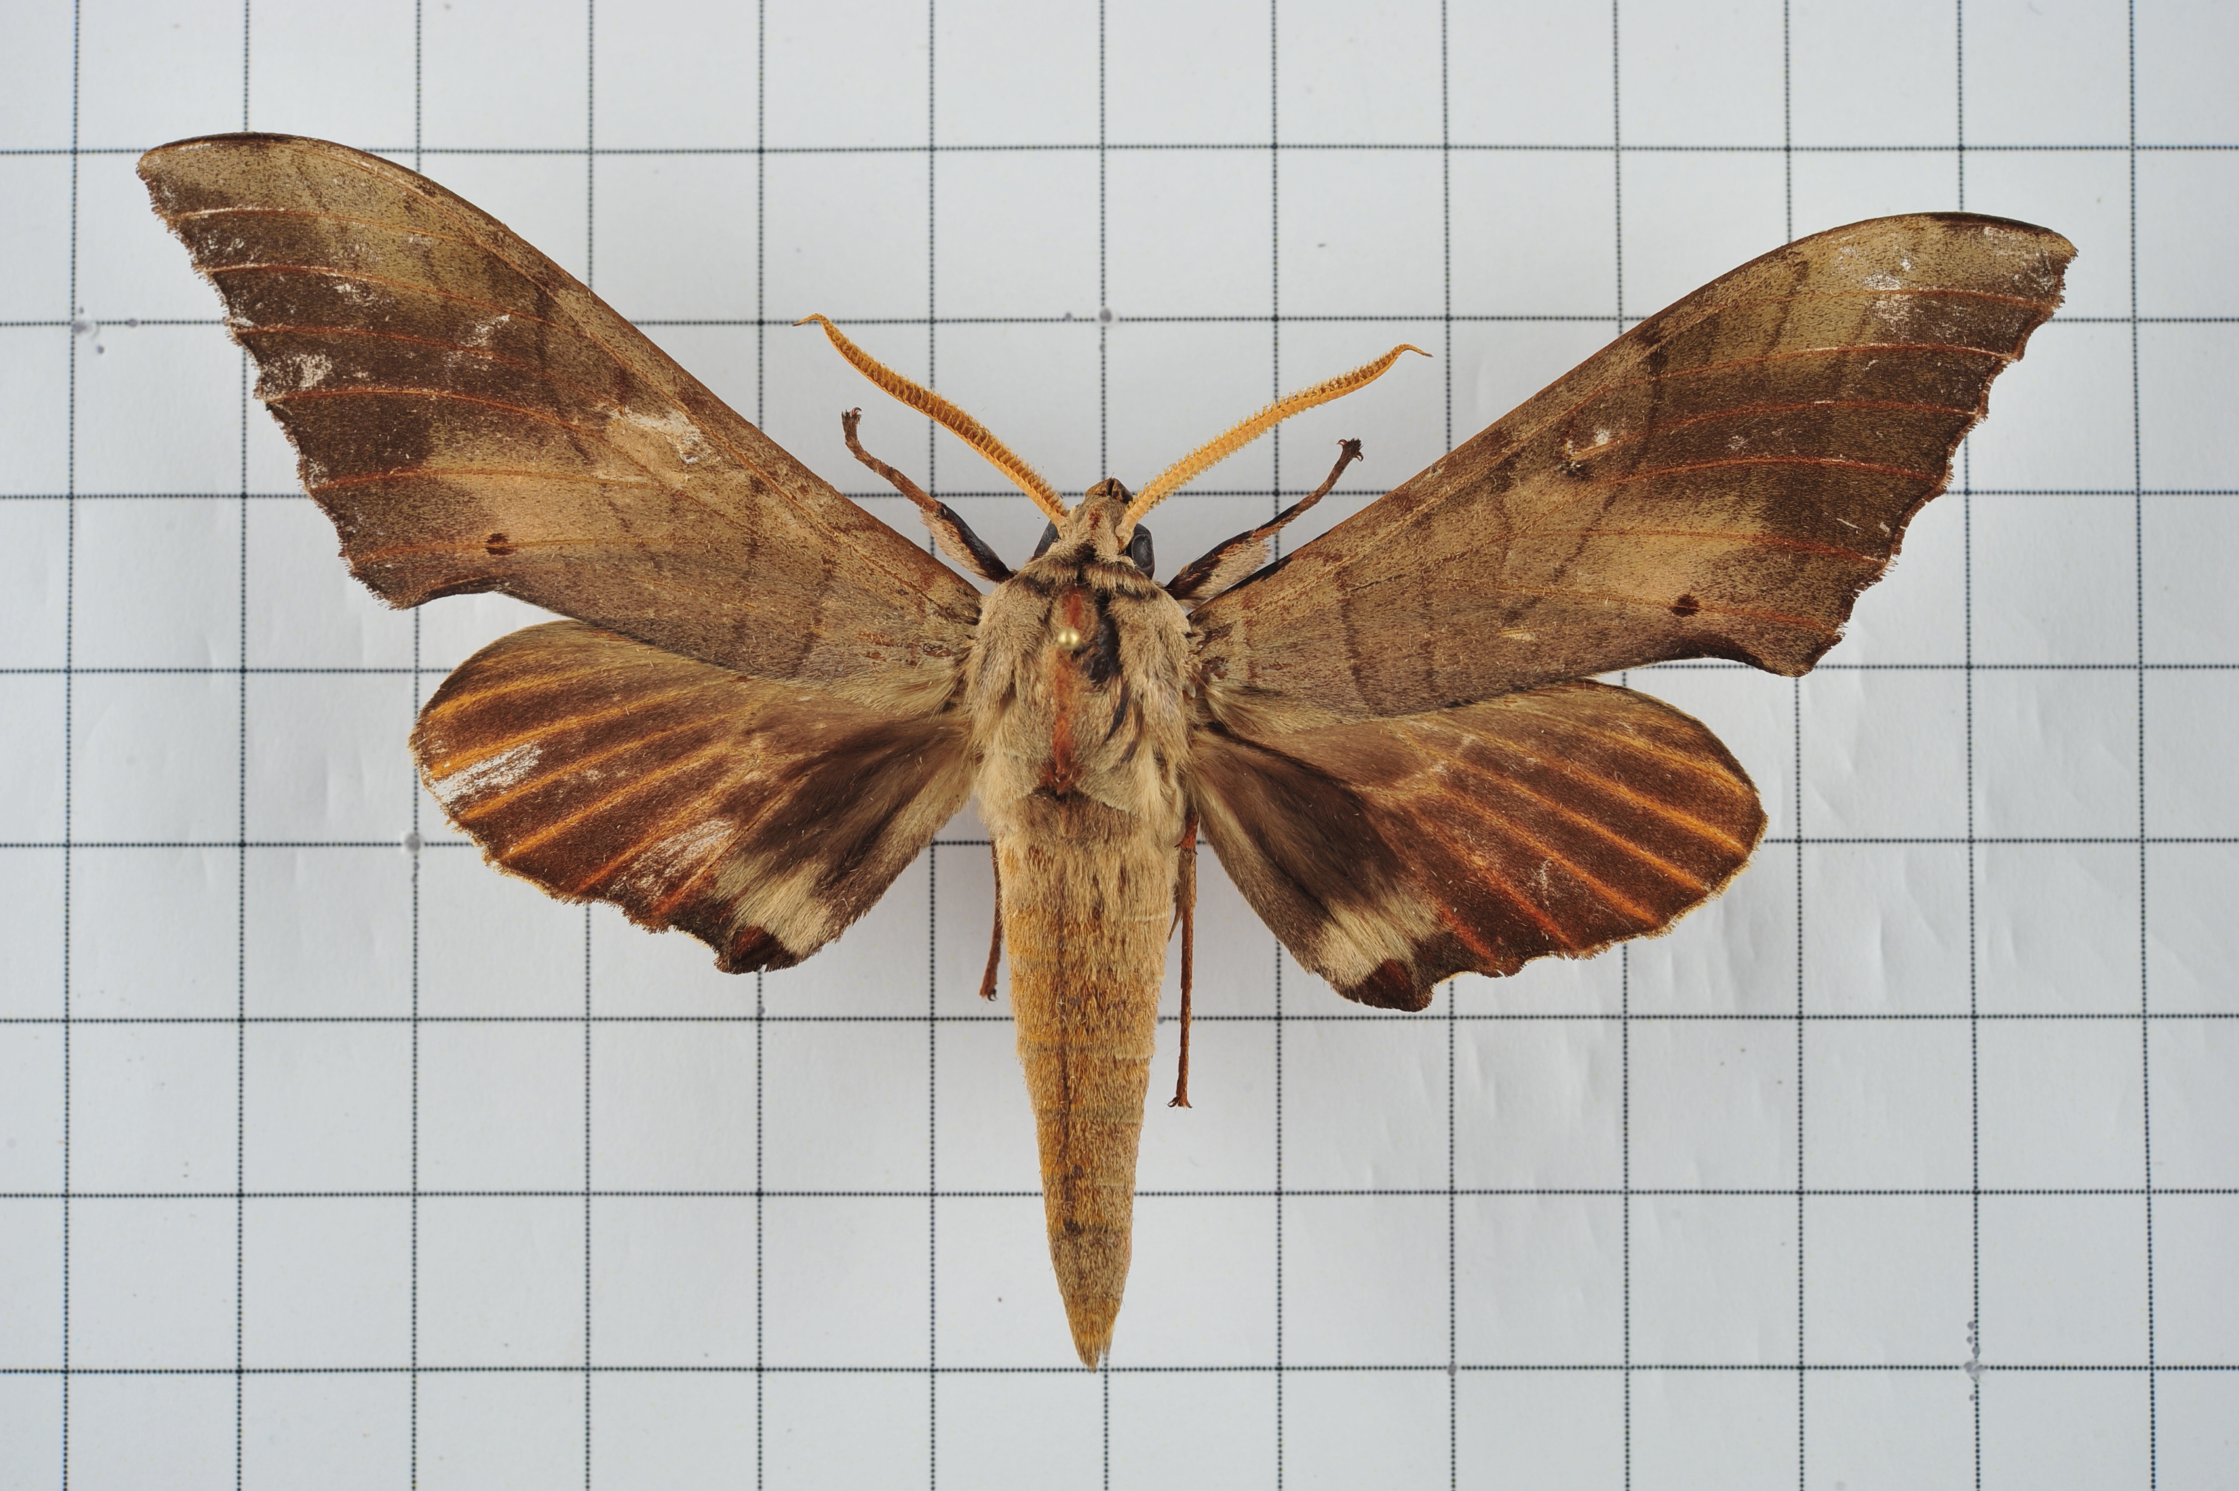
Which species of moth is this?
Marumba sperchius sperchius
